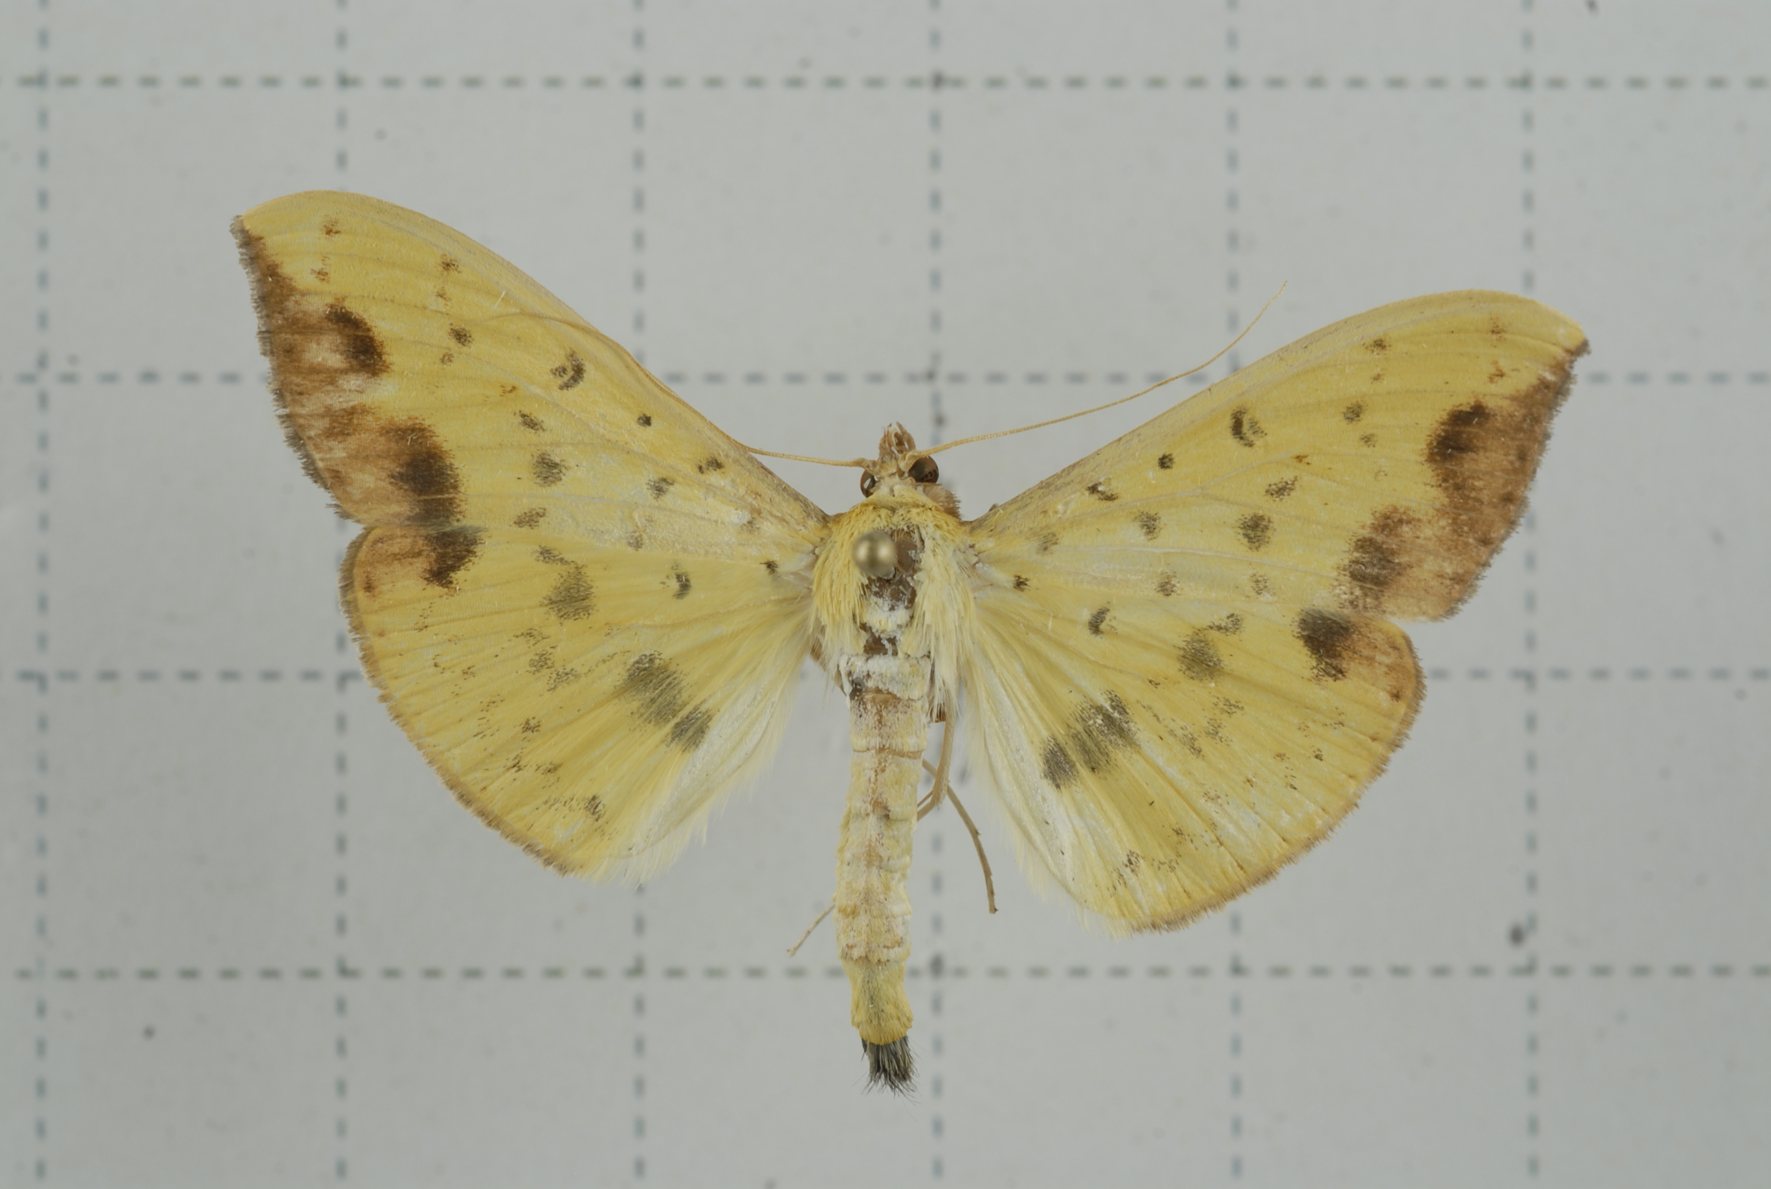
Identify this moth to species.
Botyodes principalis
